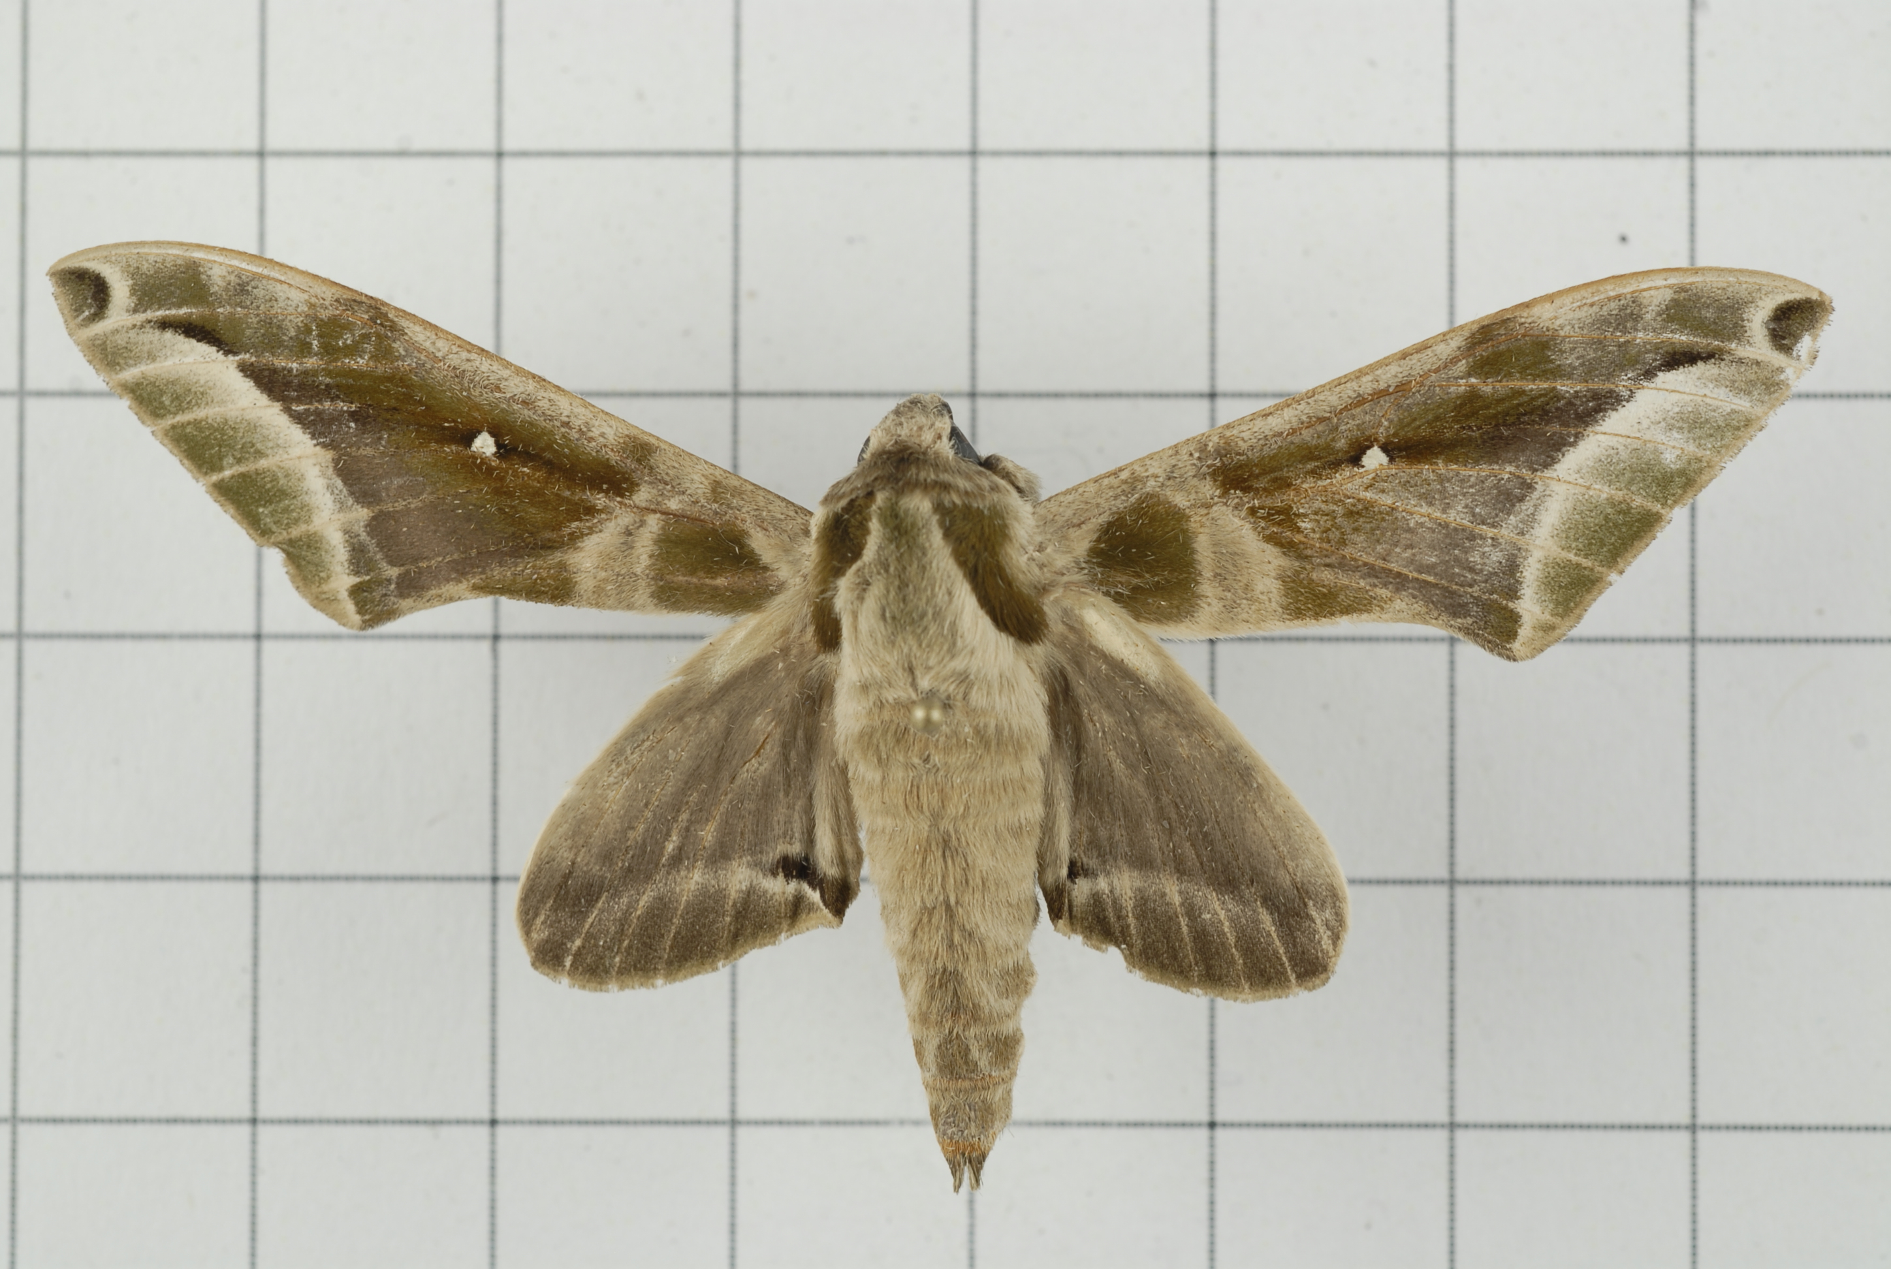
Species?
Parum colligata
